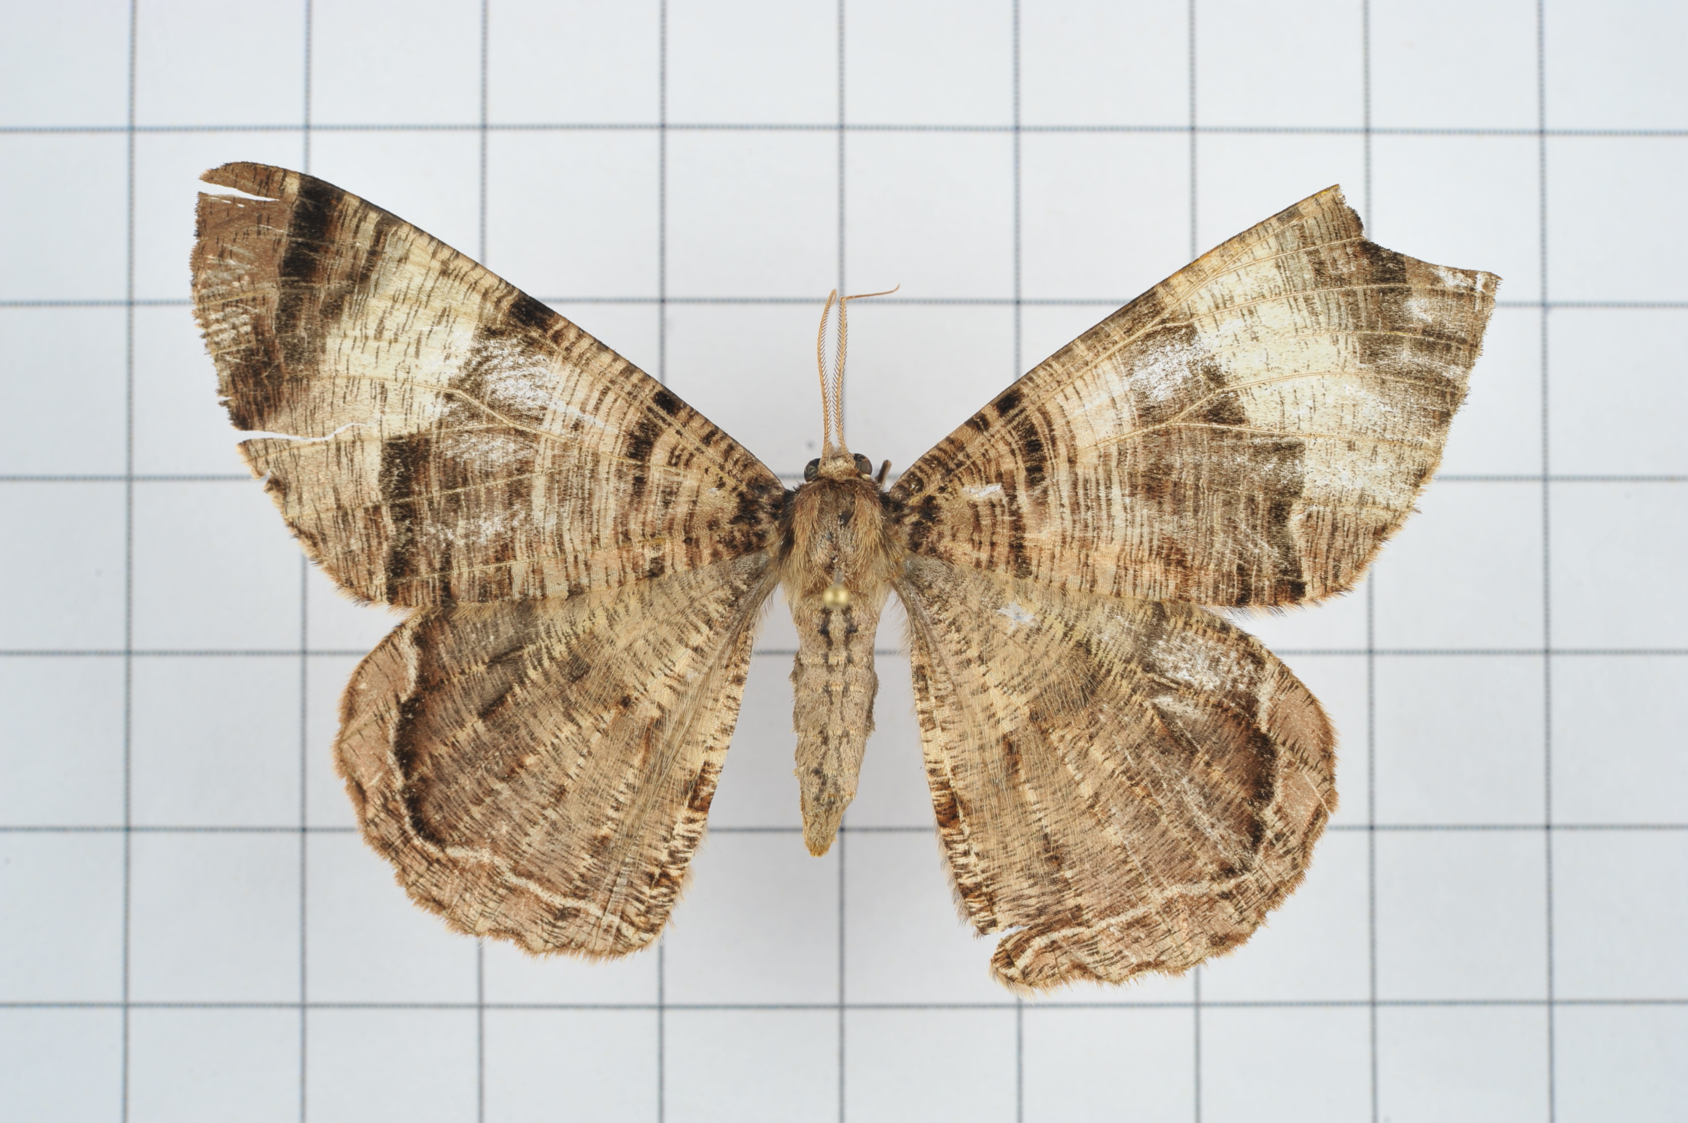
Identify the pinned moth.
Xandrames latiferaria curvistriga
